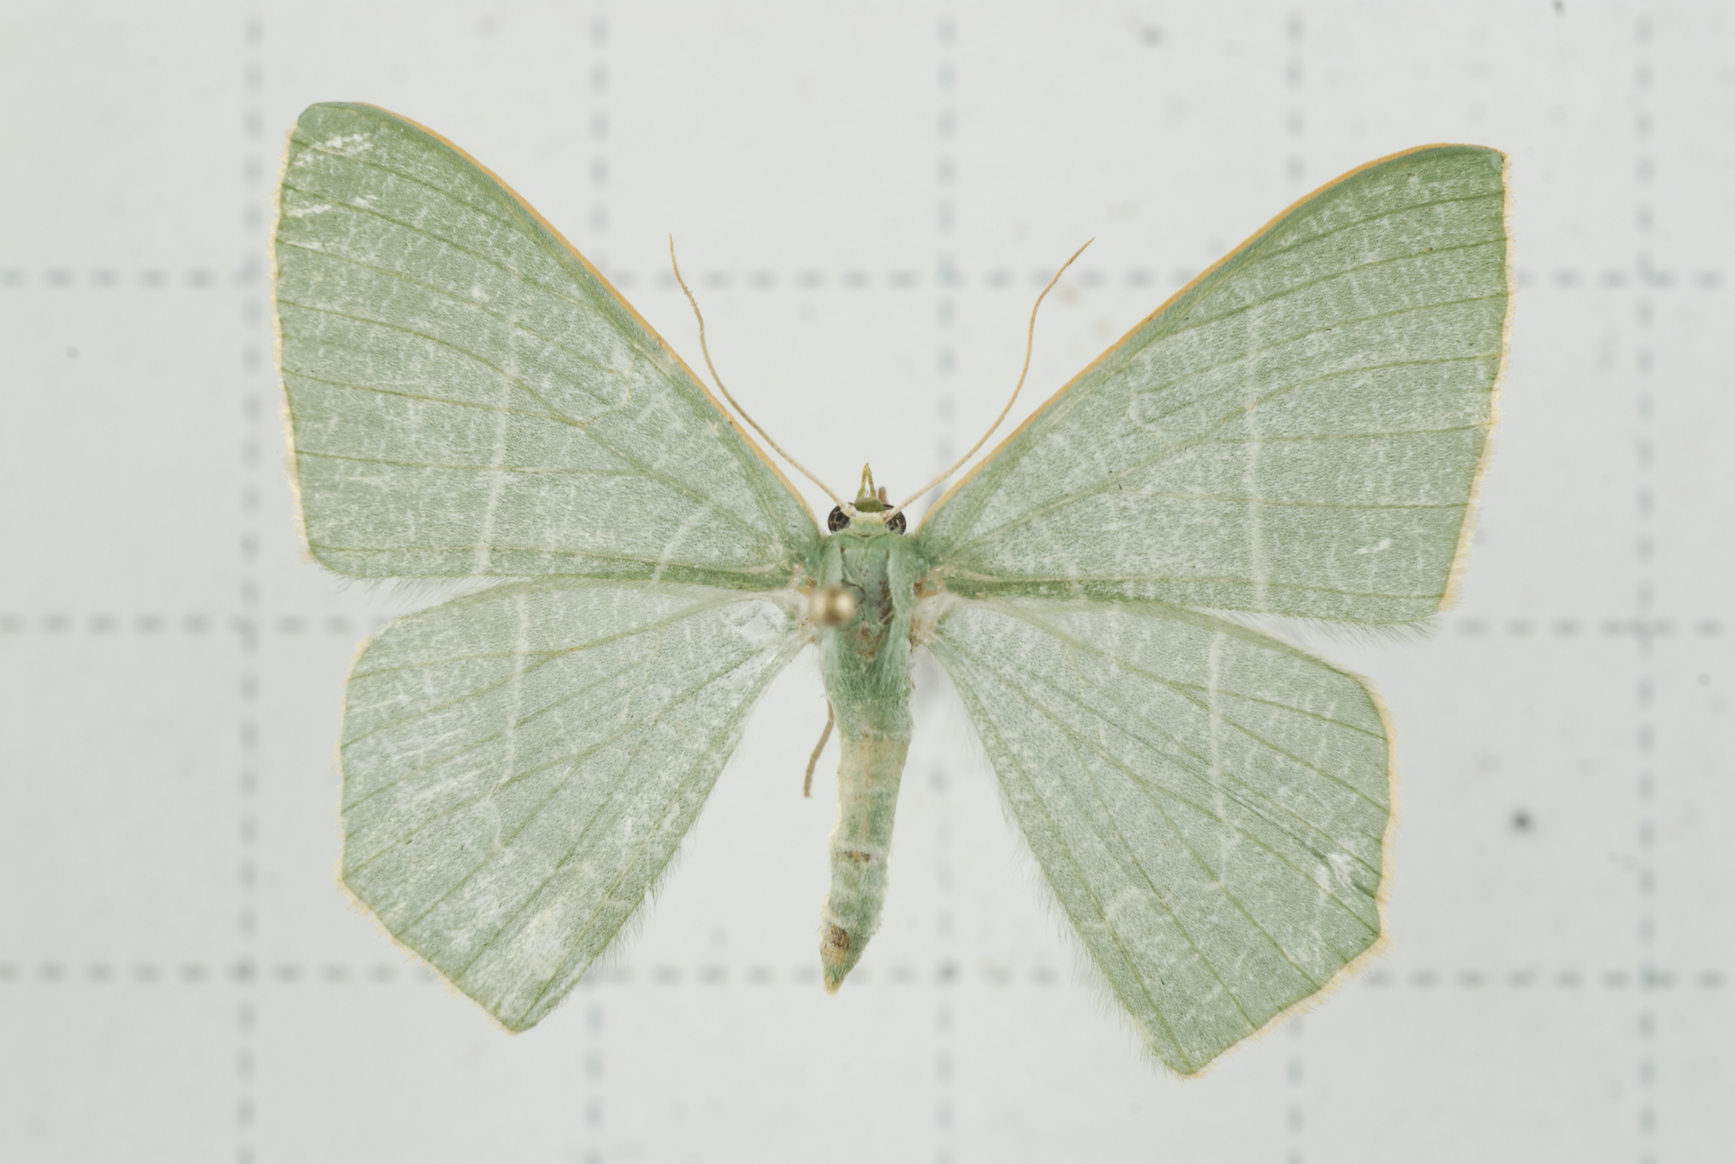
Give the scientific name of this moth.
Pelagodes subquadraria
